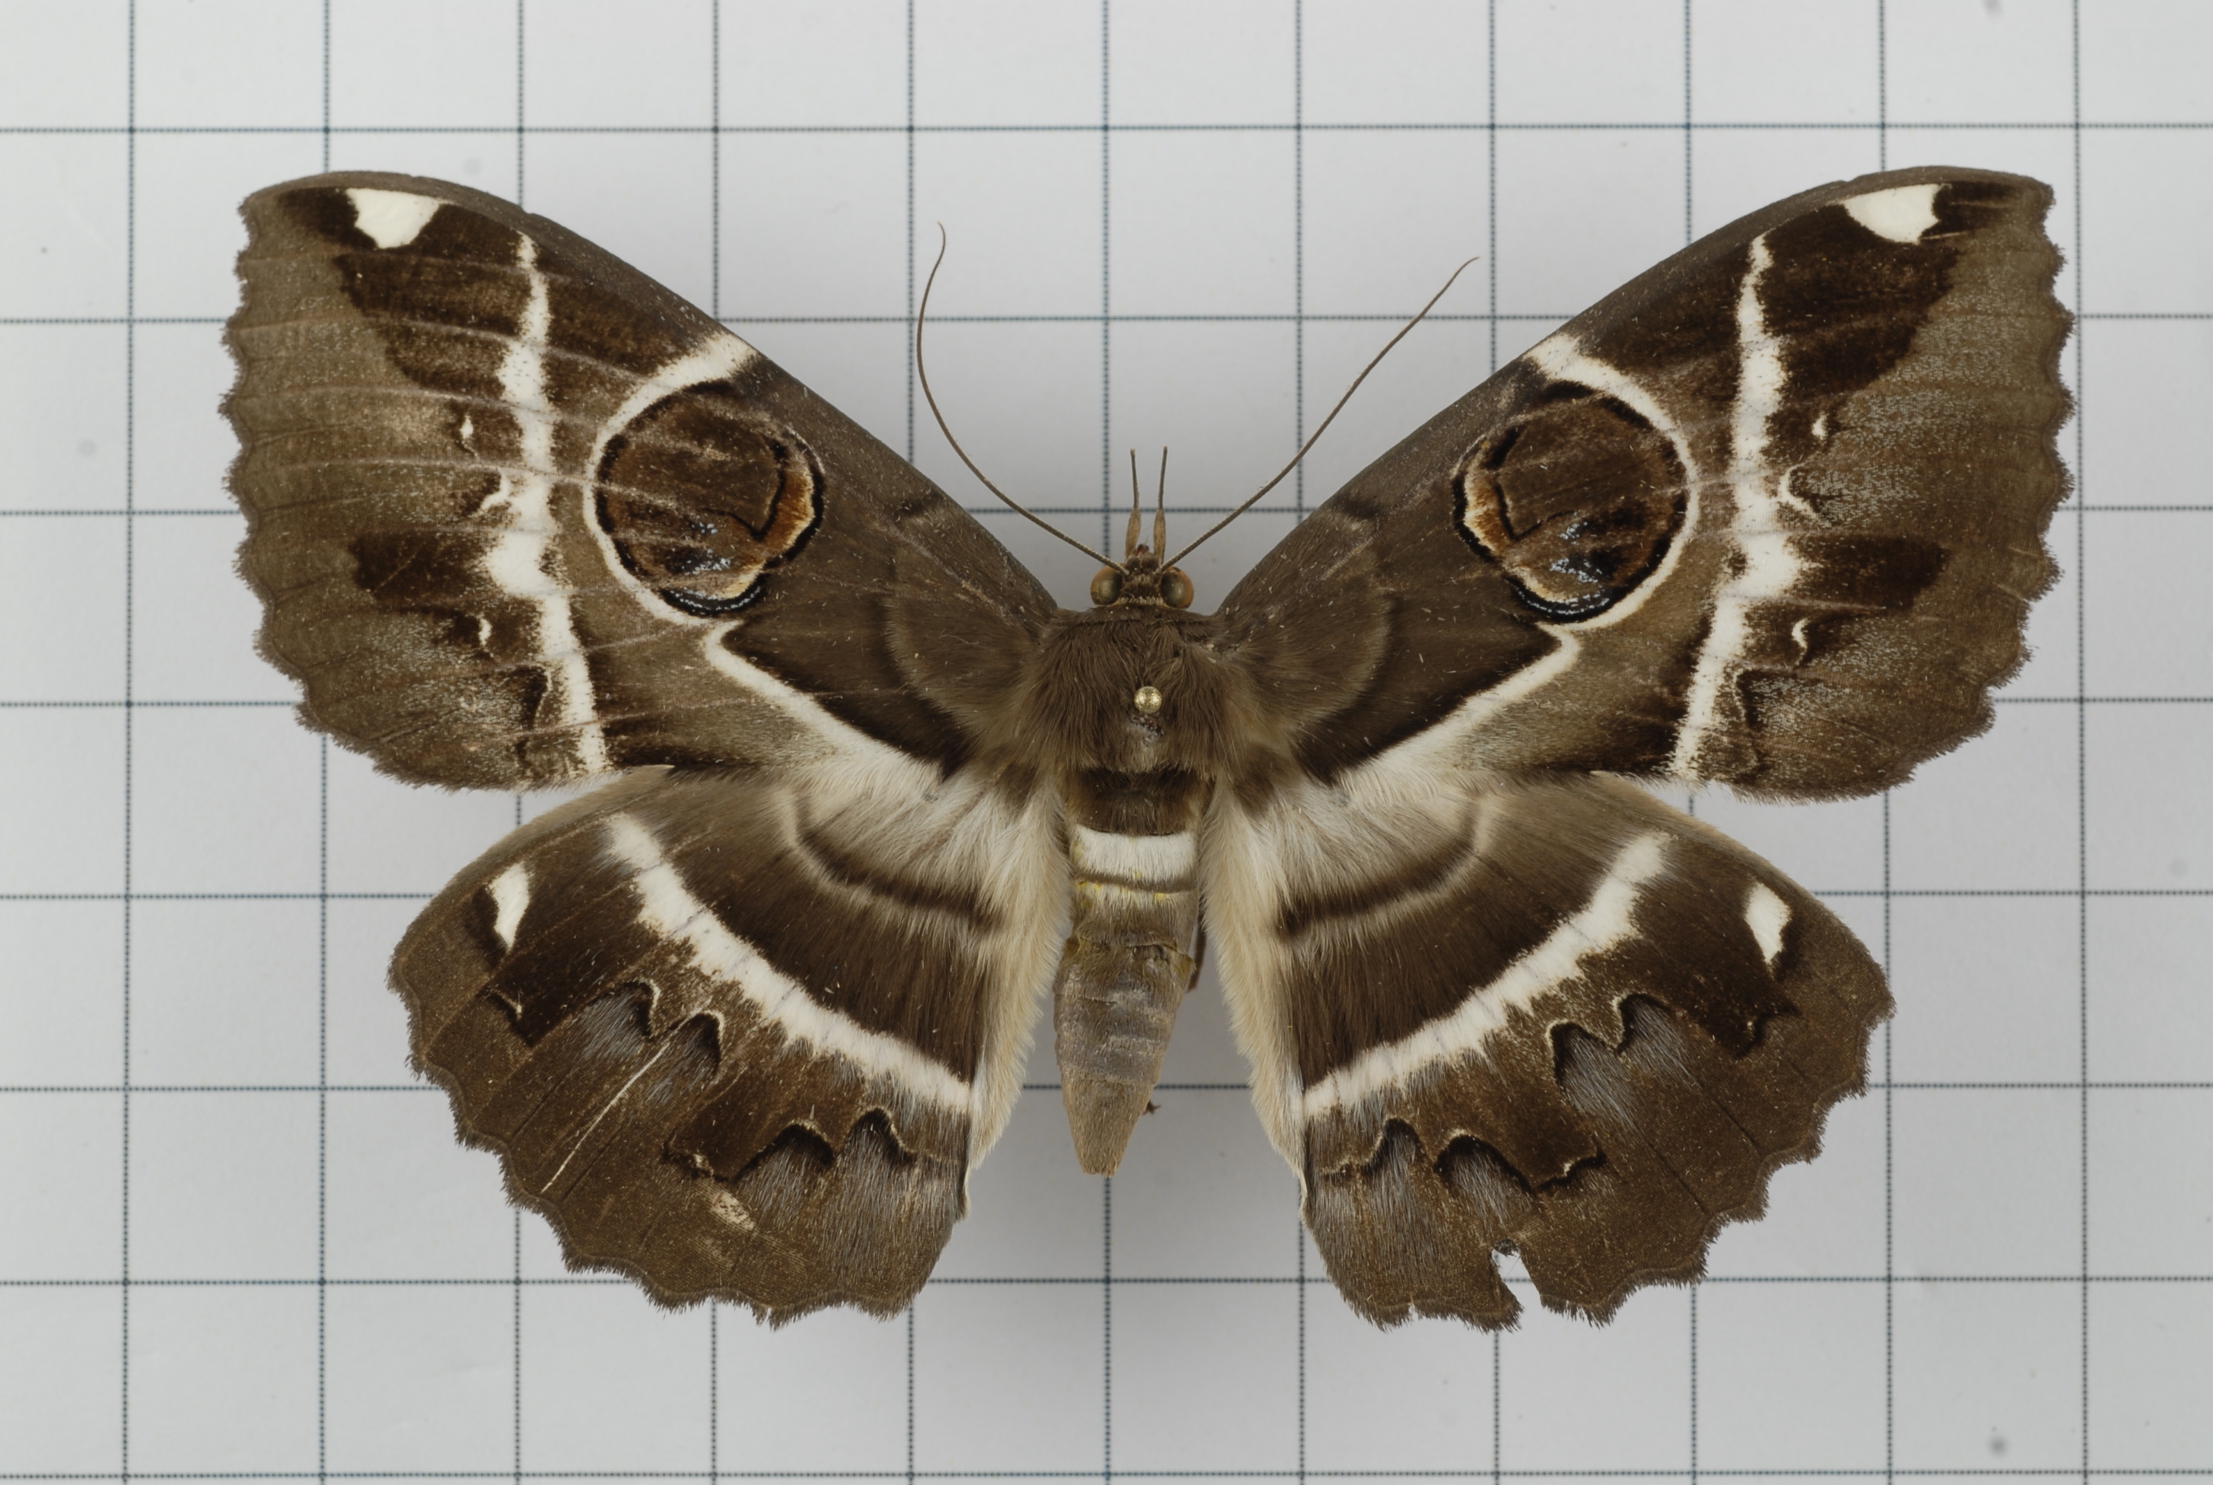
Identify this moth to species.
Erebus ephesperis
